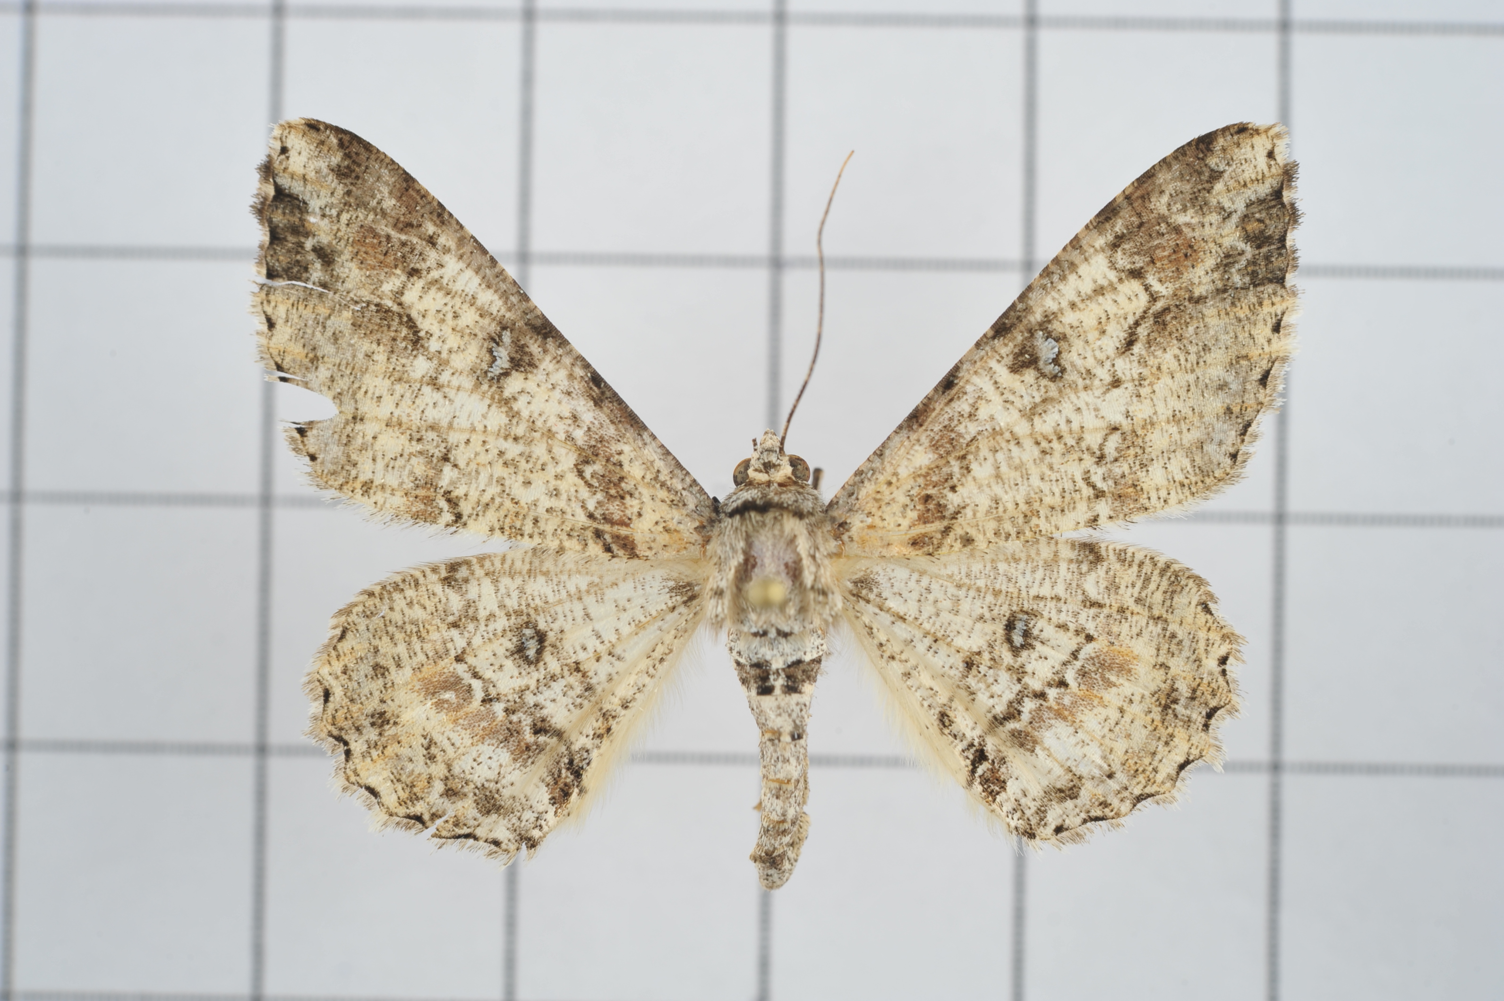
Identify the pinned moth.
Cleora fraterna
